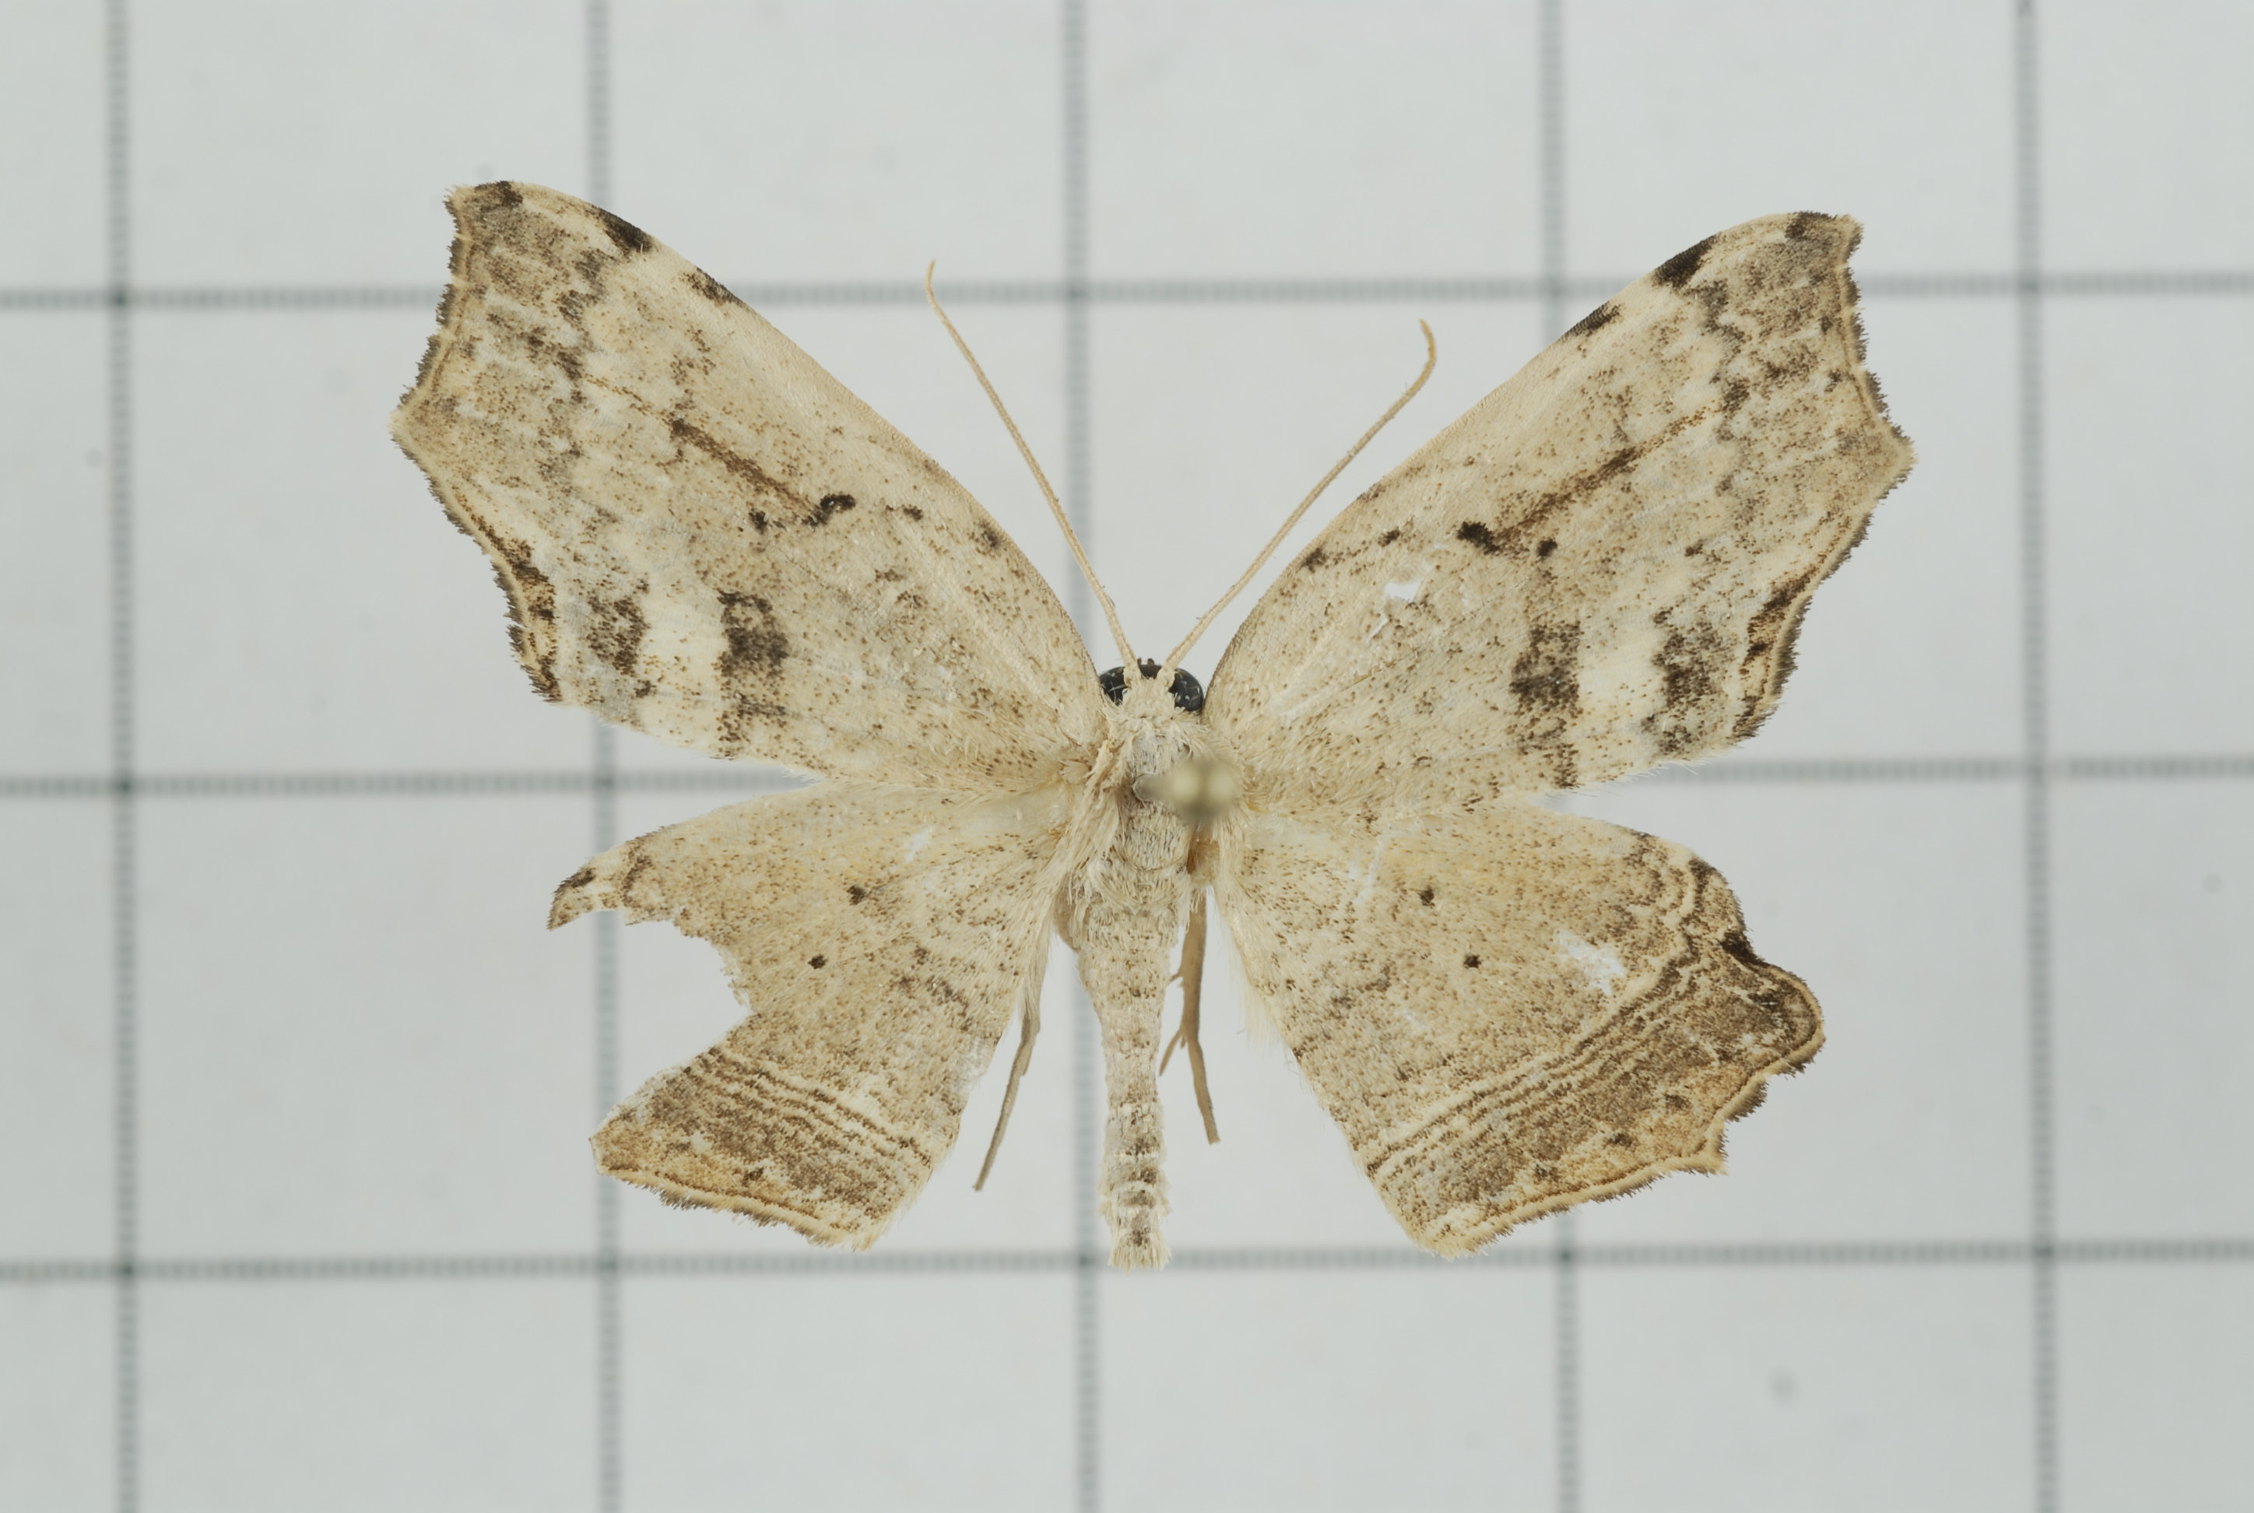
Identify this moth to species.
Phalacra strigata insulicola
